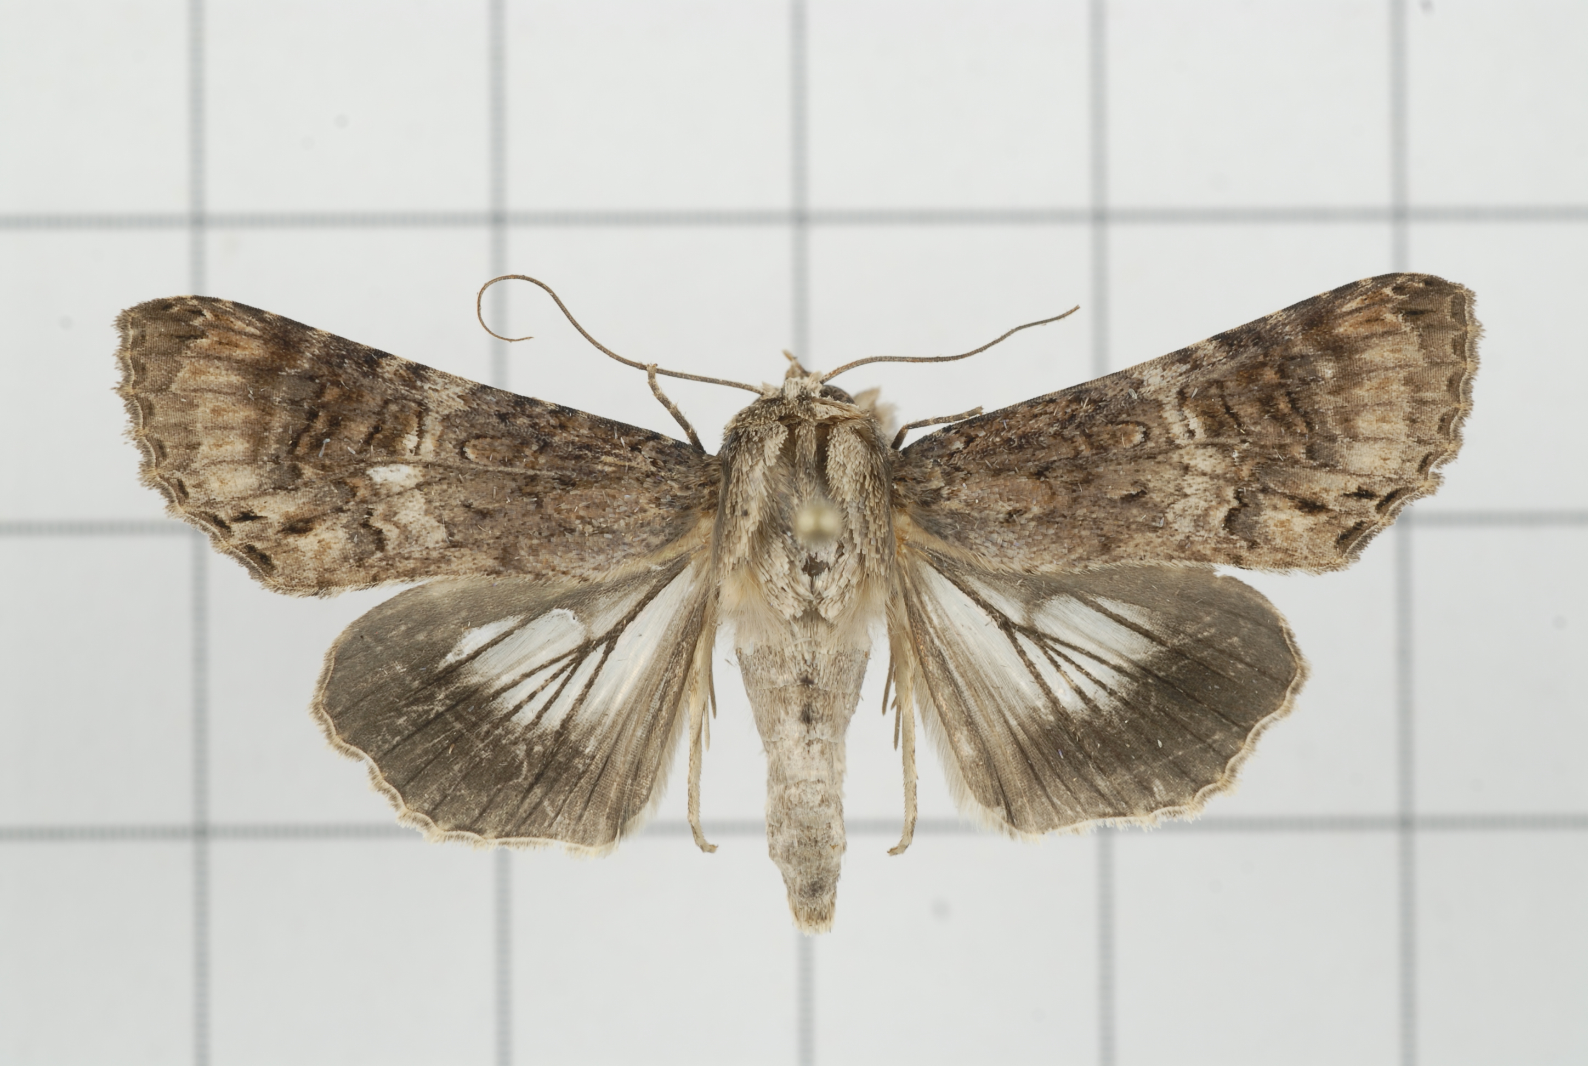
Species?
Stictoptera macromma
